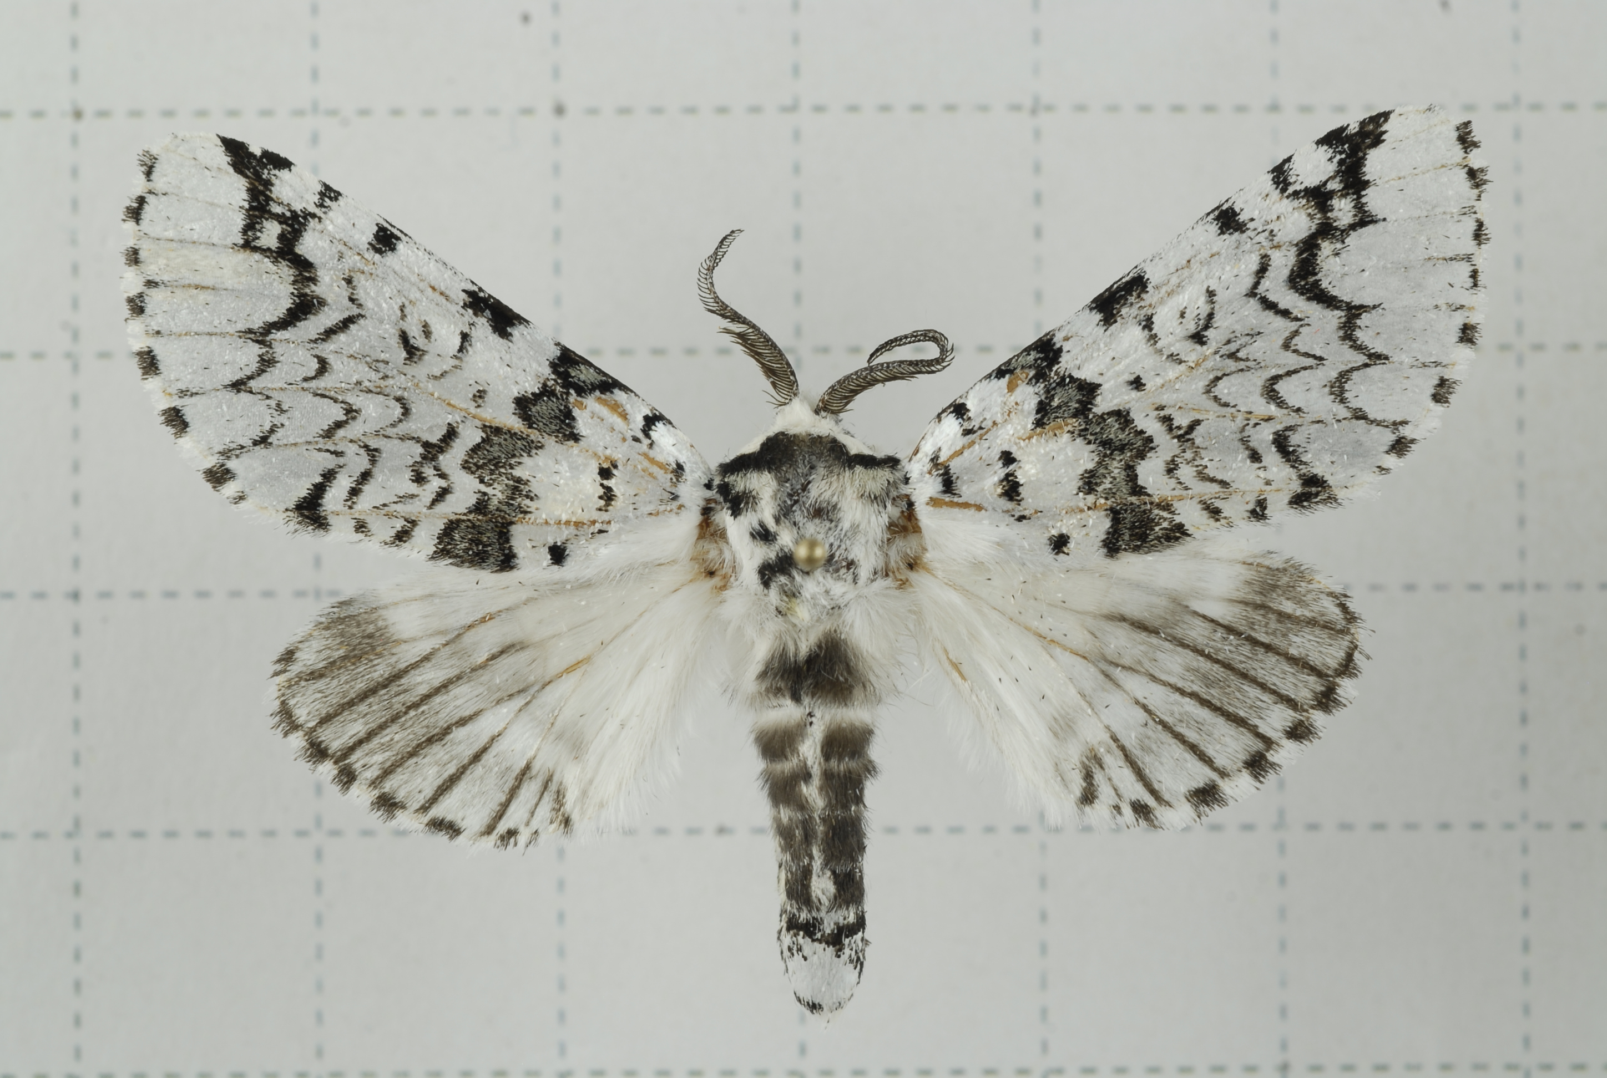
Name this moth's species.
Neocerura liturata liturata
